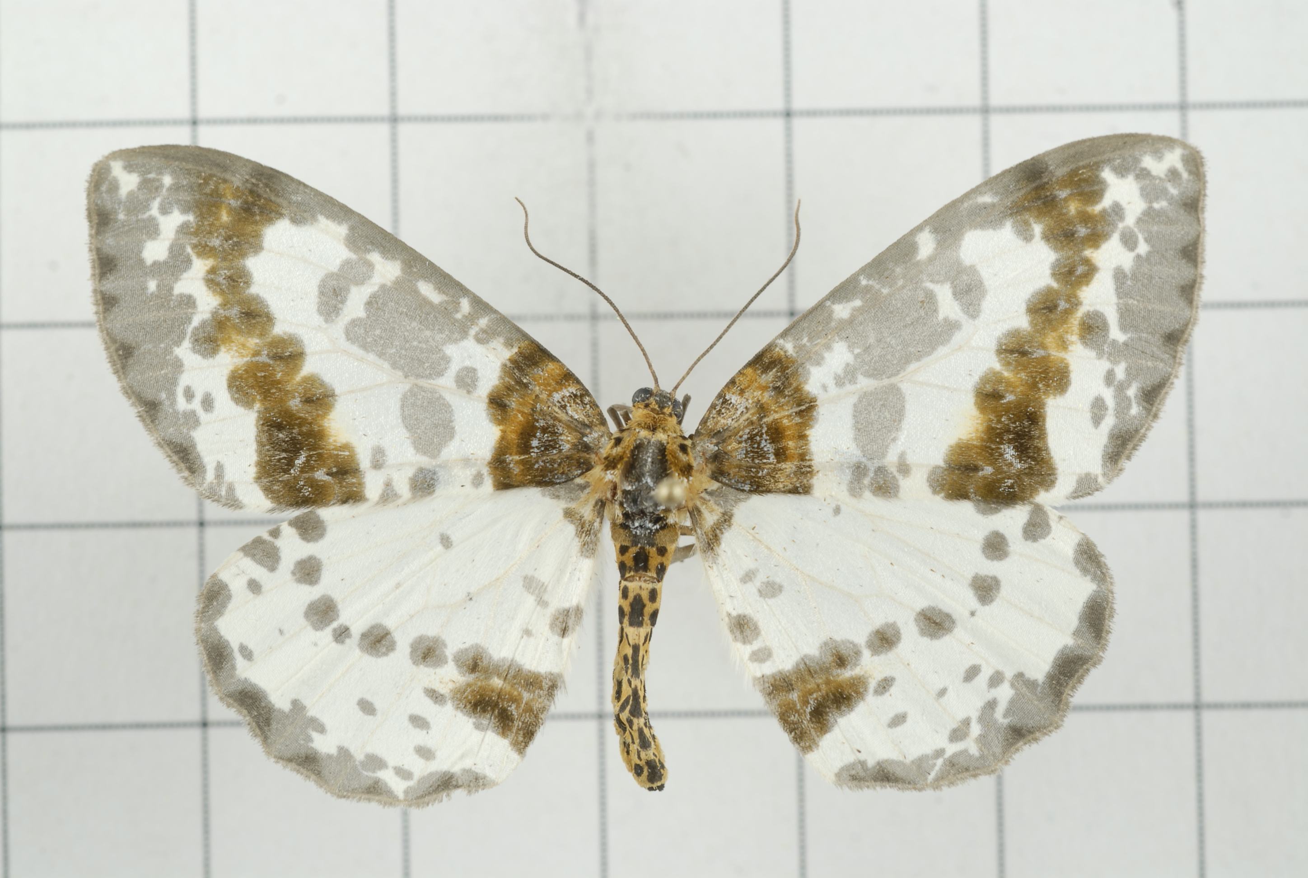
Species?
Abraxas taiwanensis
